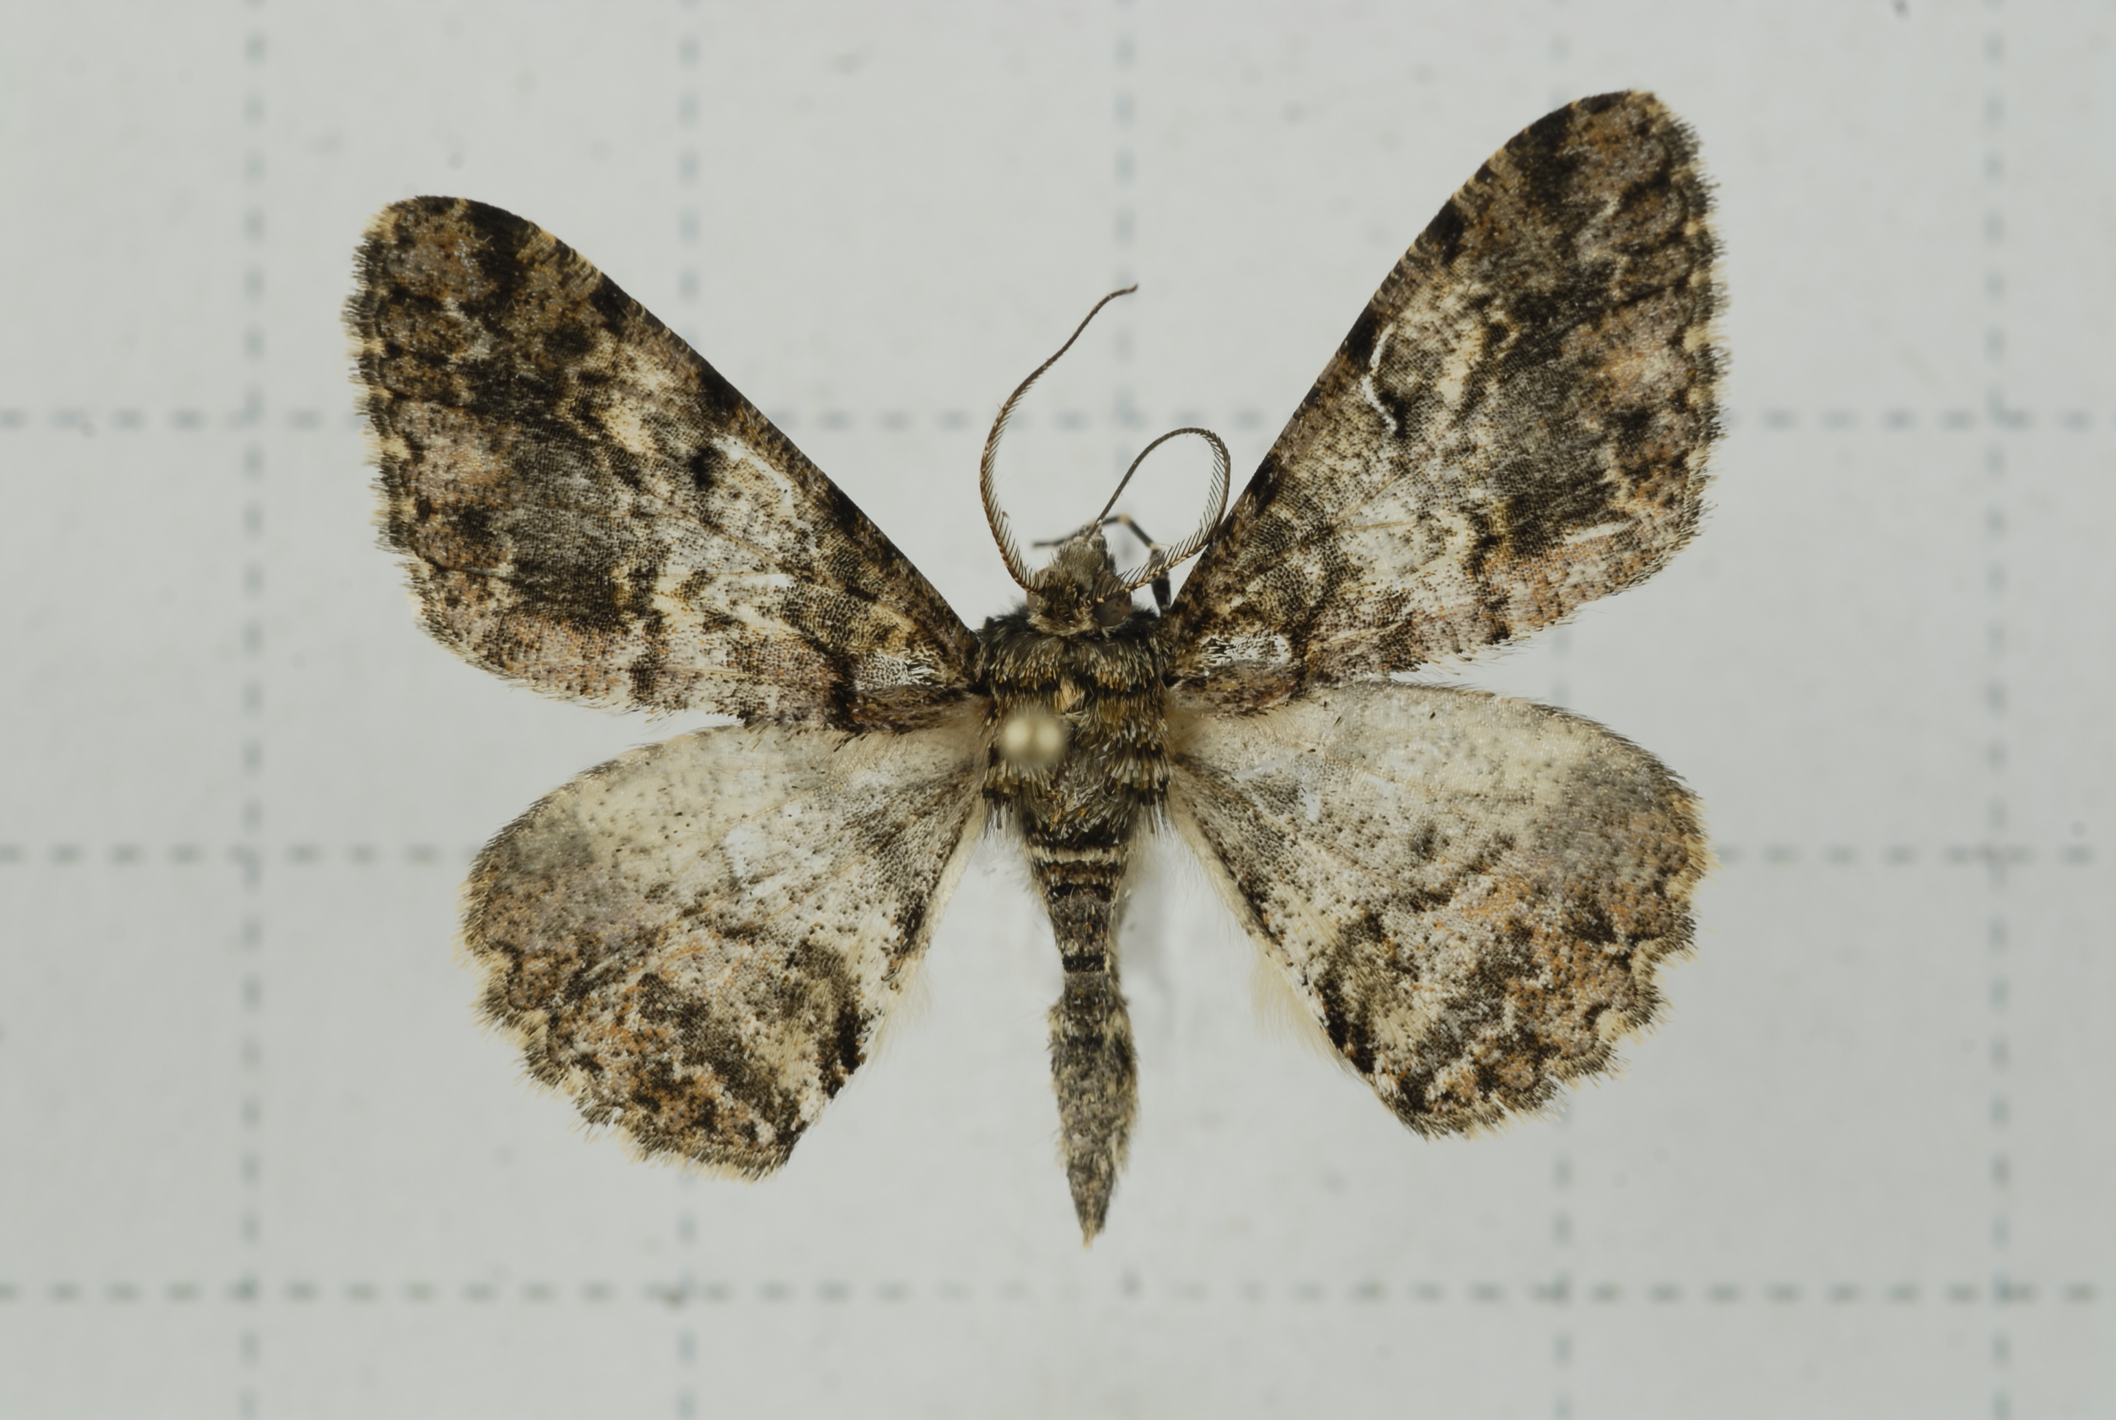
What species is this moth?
Alcis taiwanovariegata
